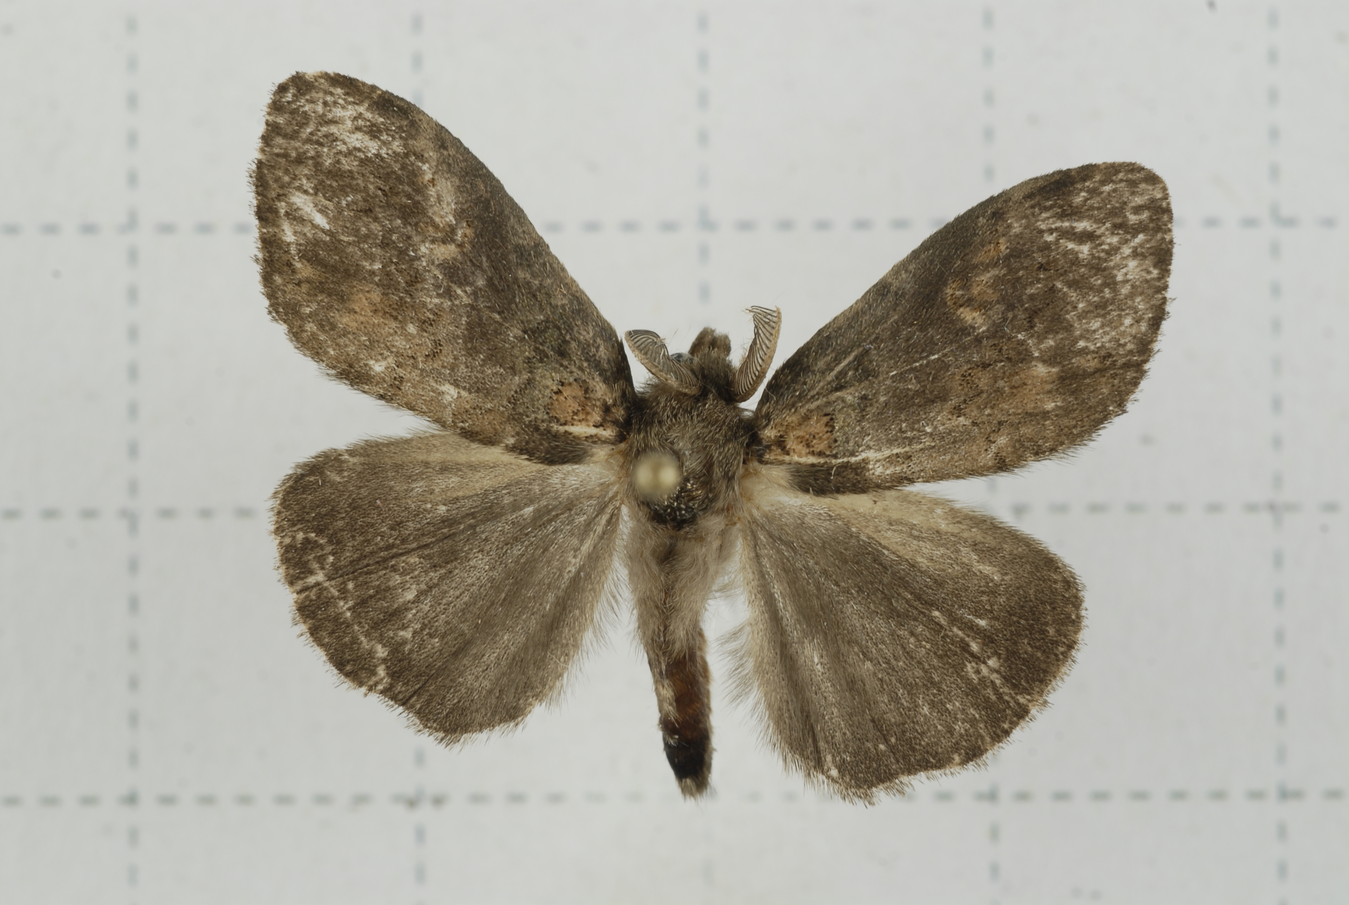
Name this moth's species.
Olene dudgeoni
